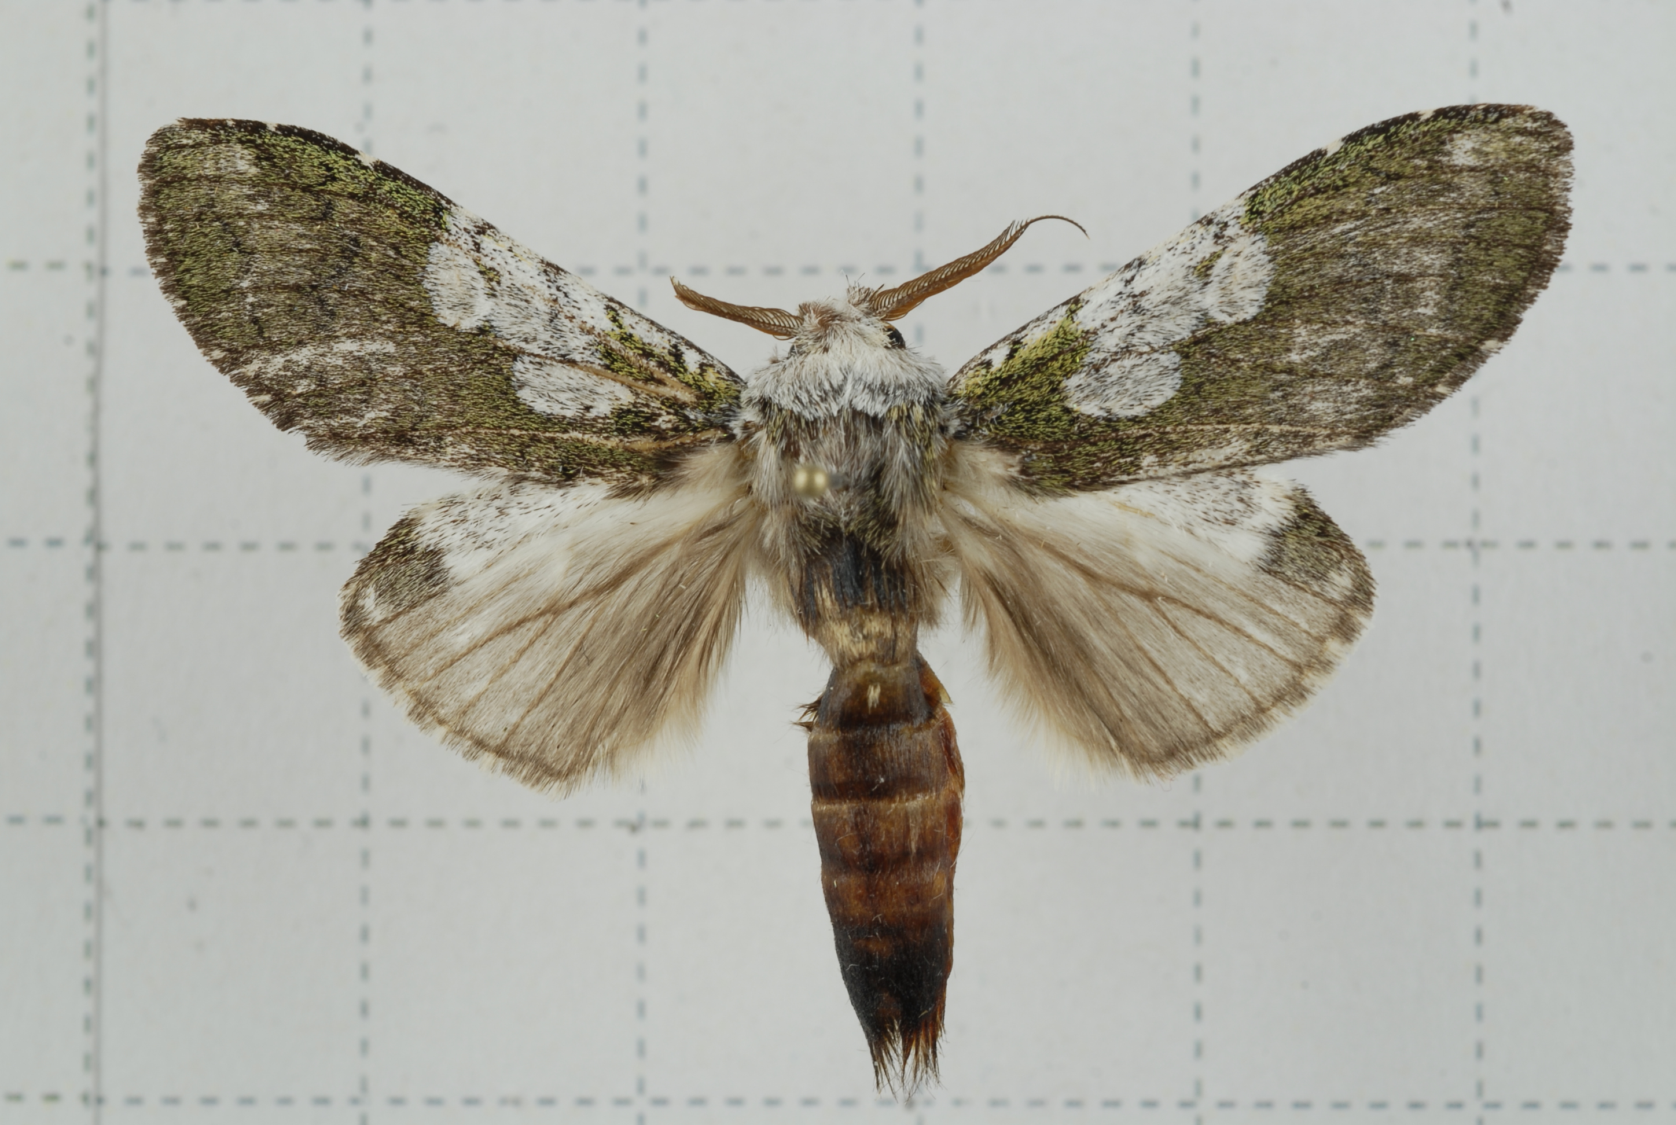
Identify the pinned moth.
Syntypistis comatus
